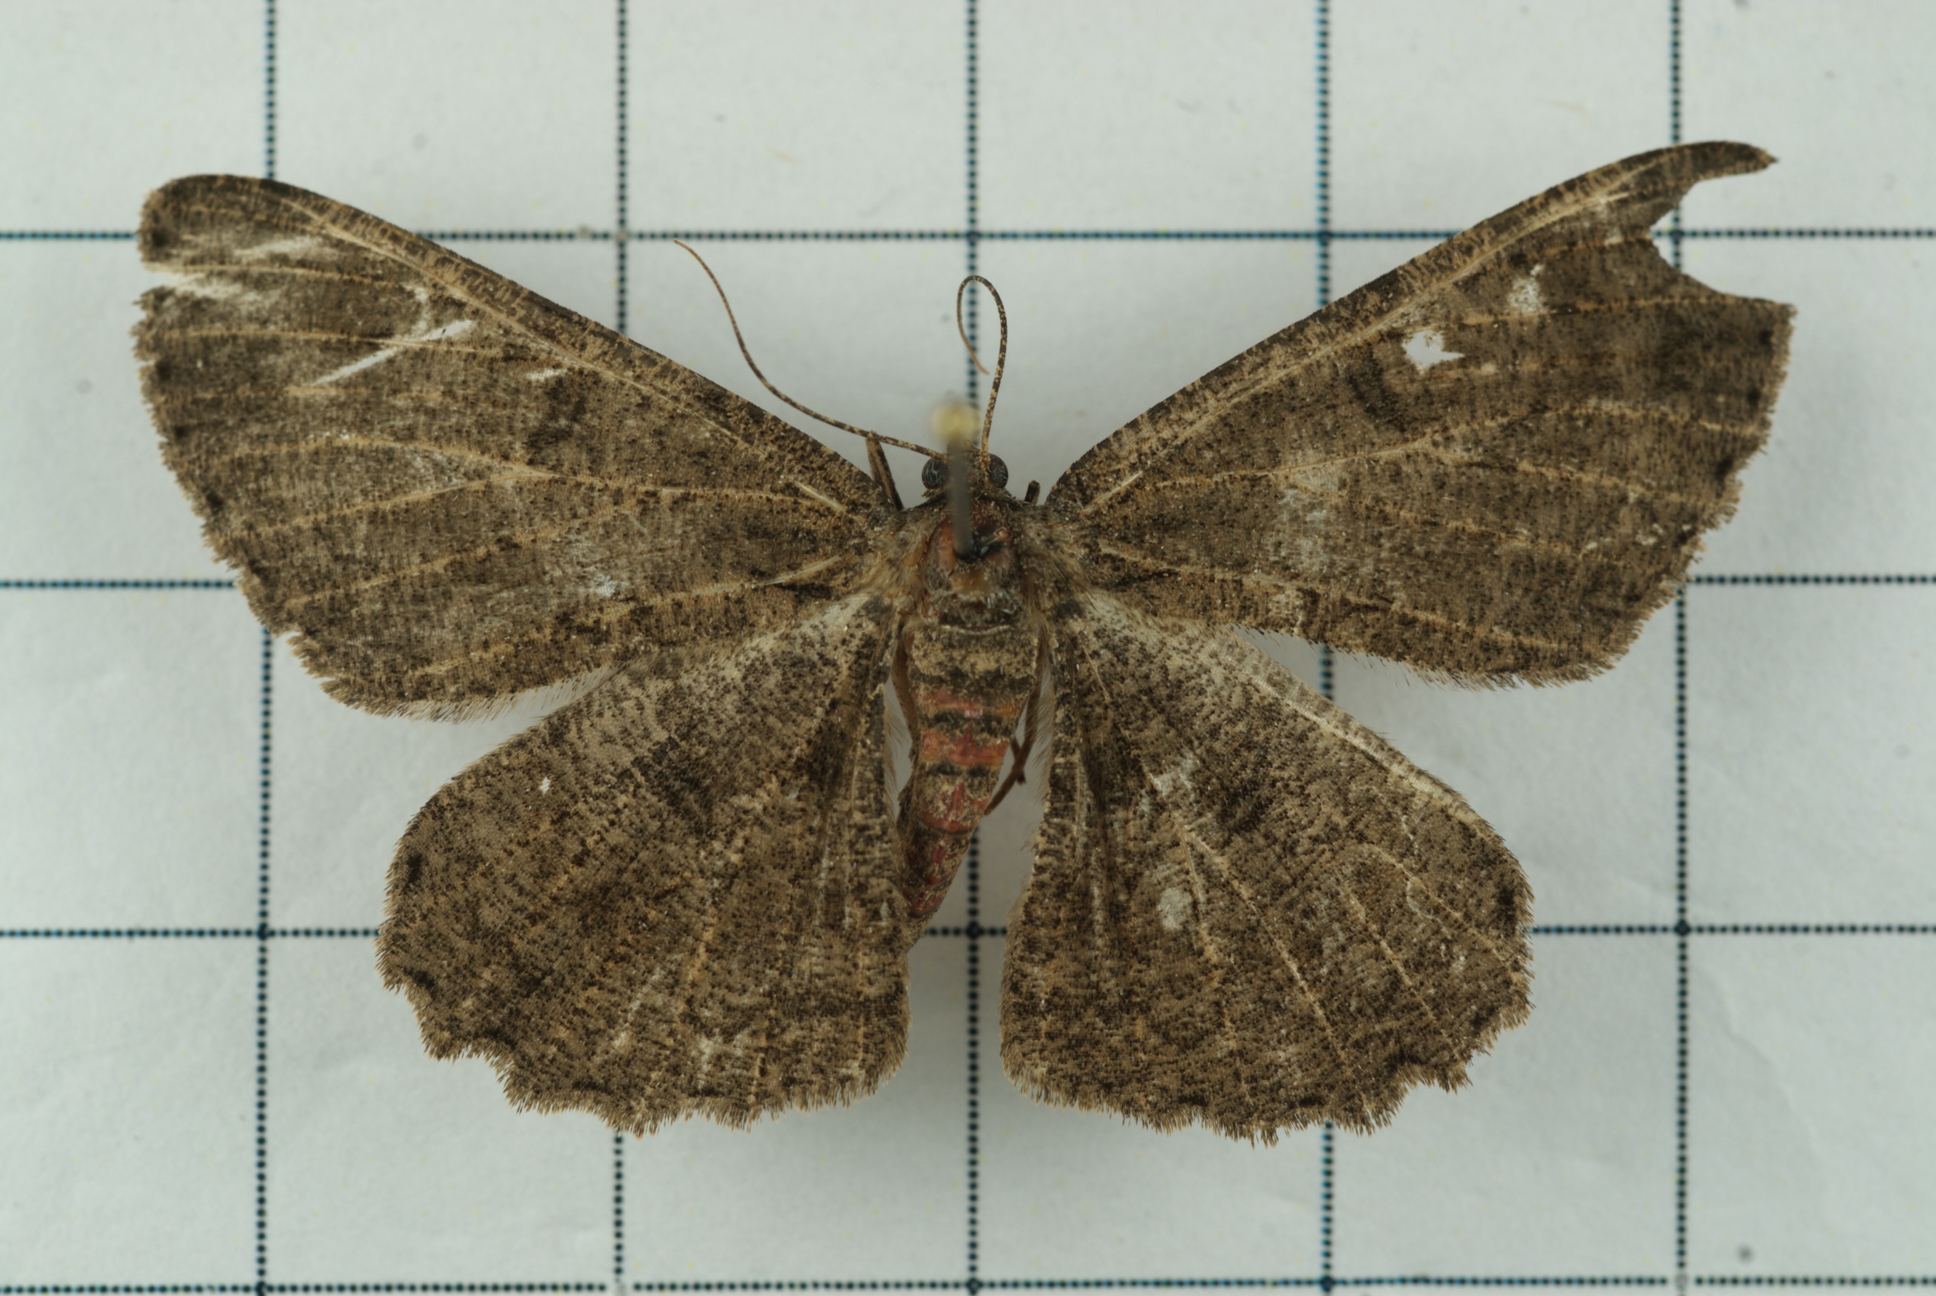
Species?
Hypomecis punctinalis glos
